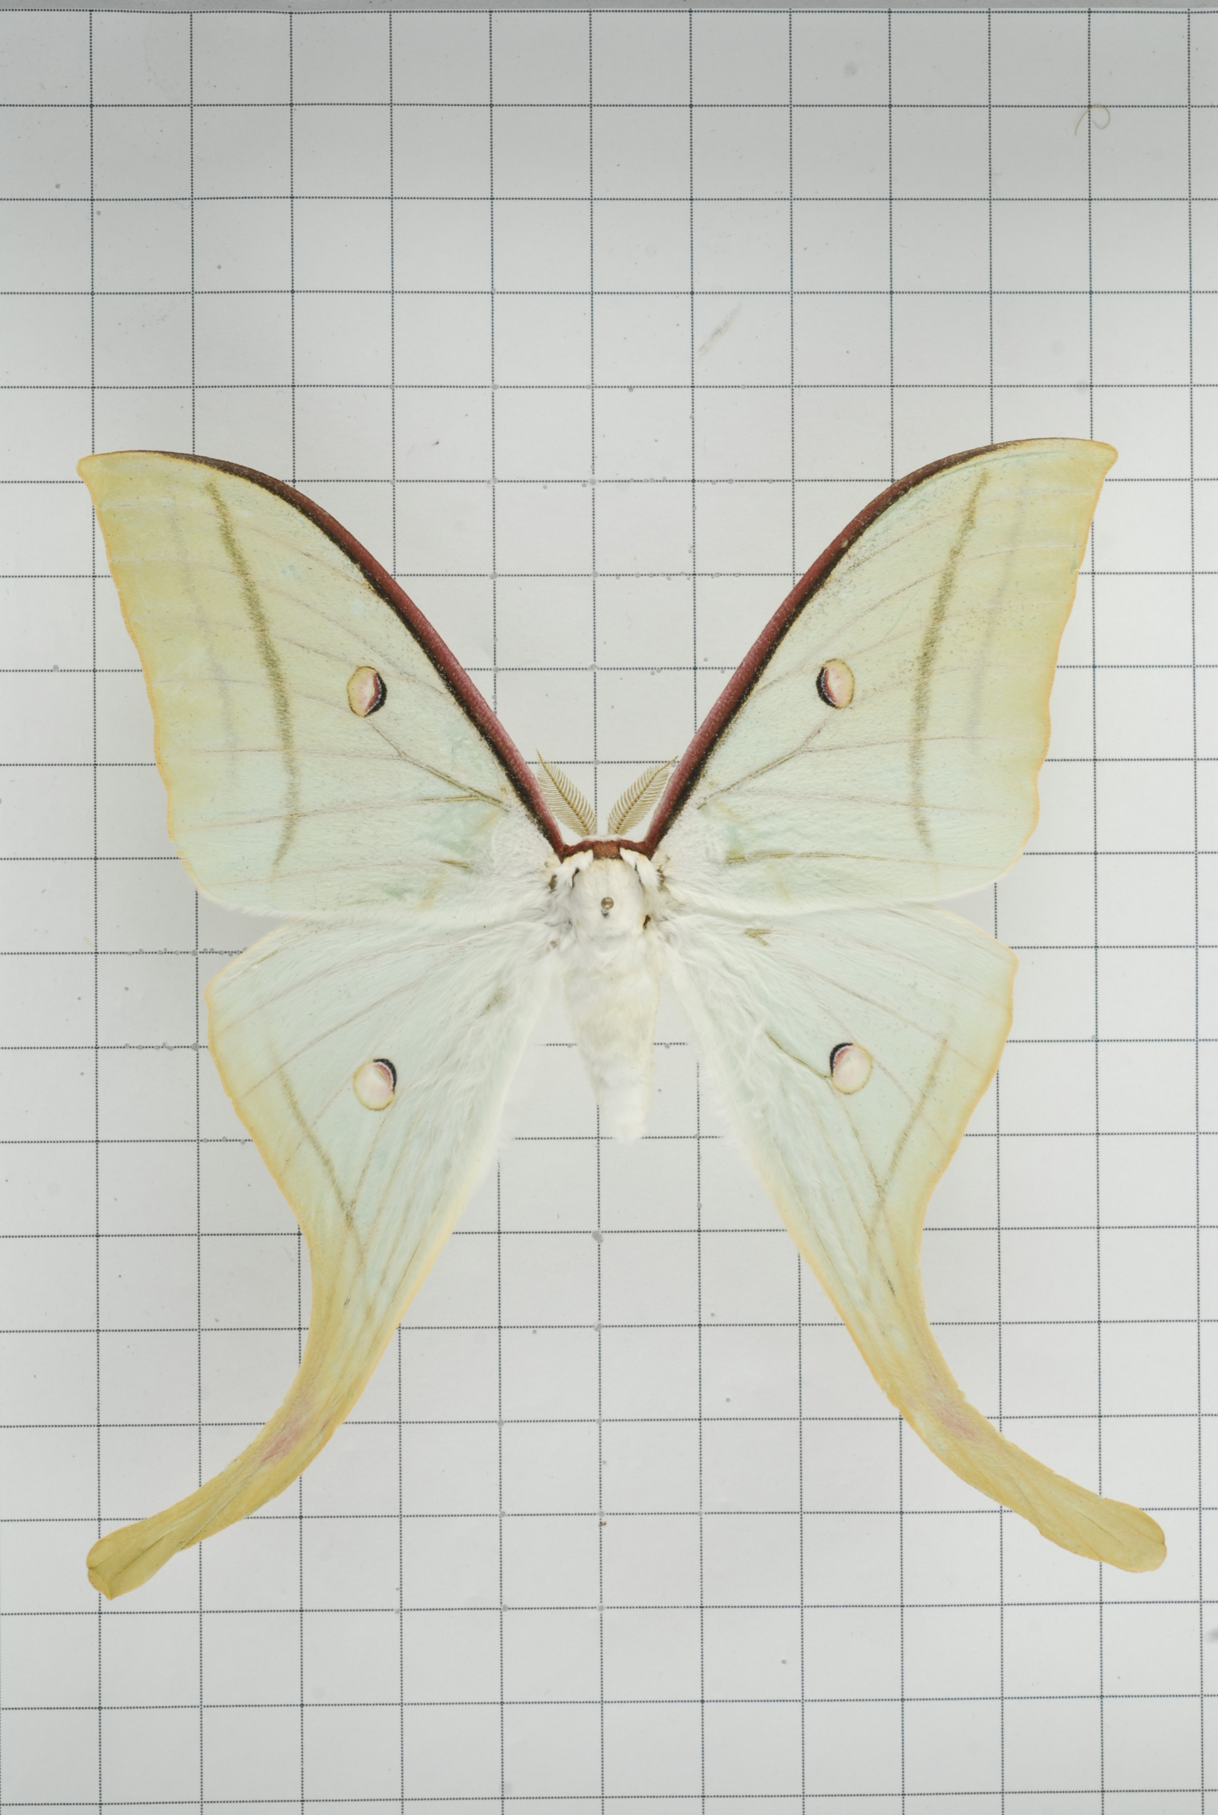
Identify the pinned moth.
Actias ningpoana ningtaiwana
